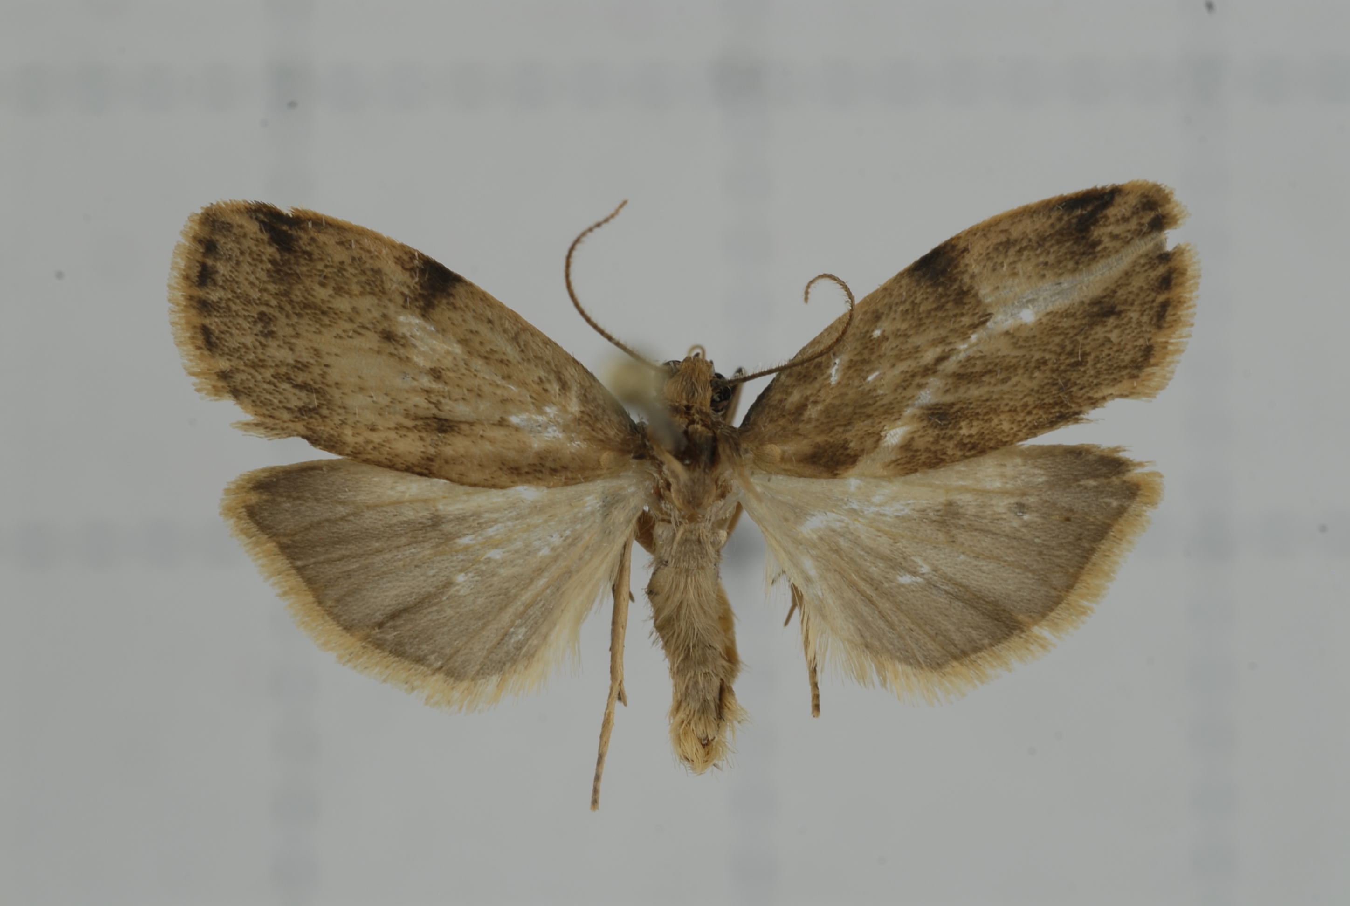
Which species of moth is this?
Mithuna wilemani
